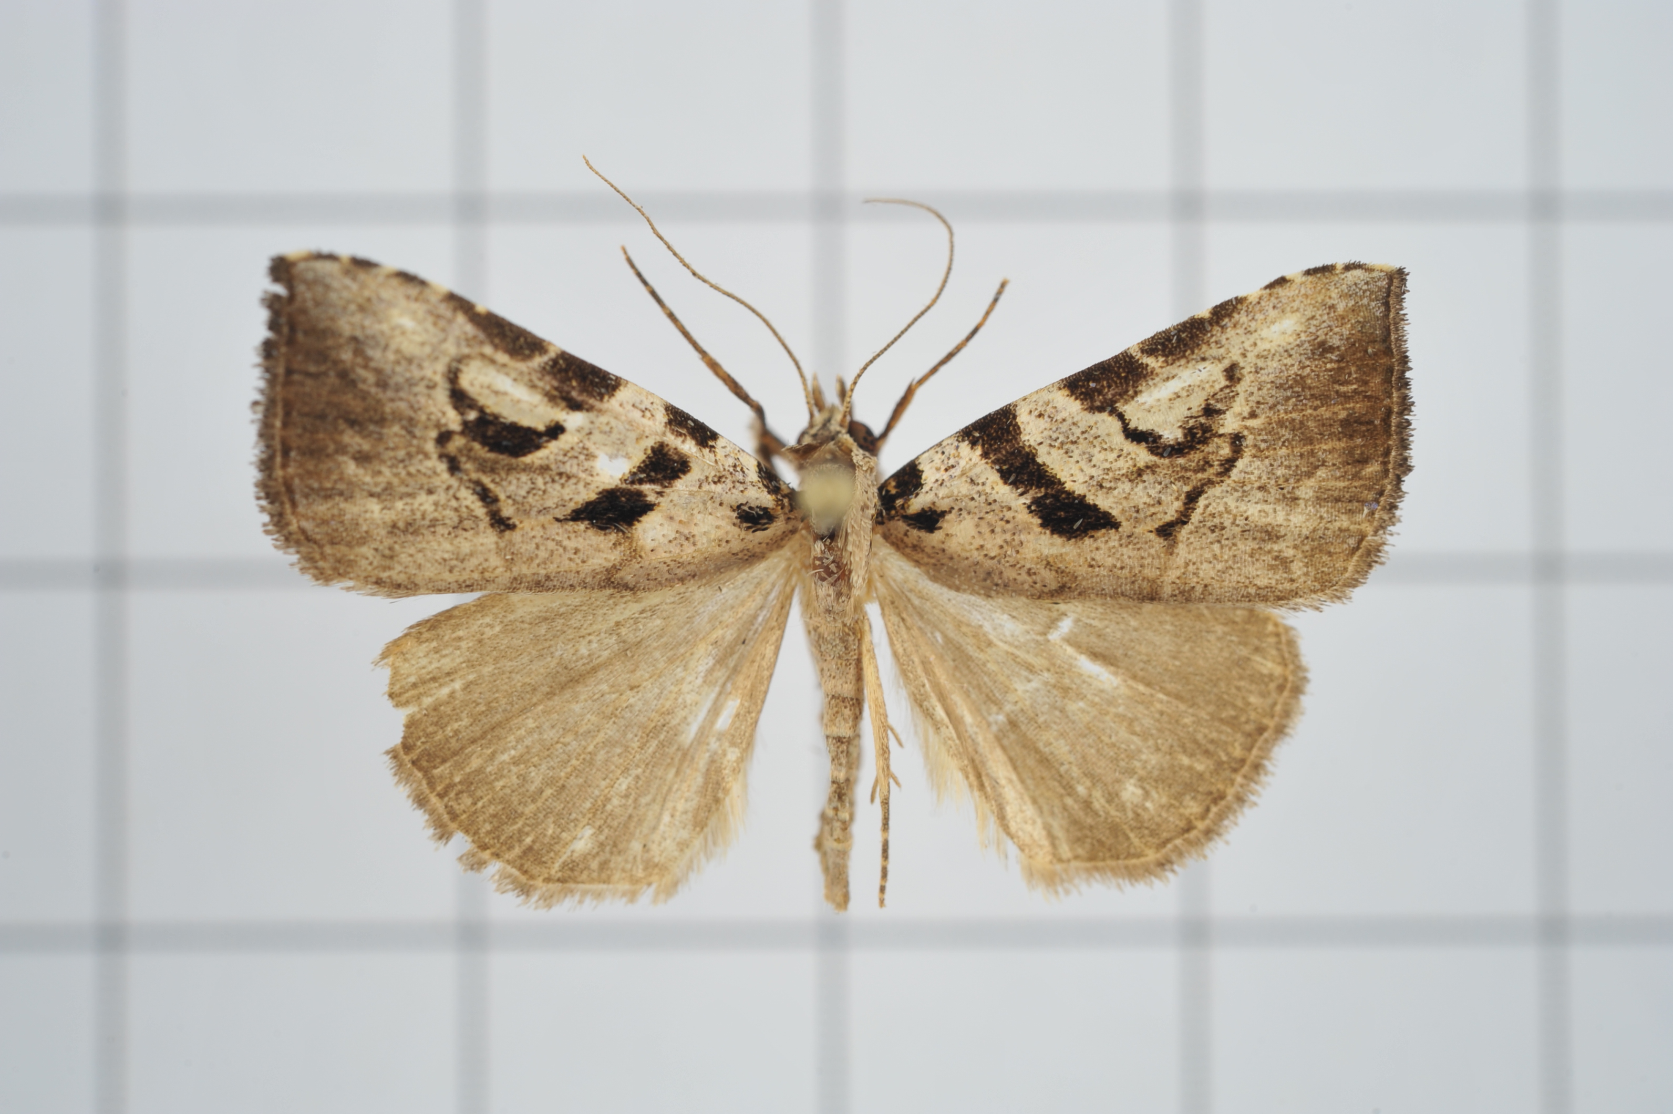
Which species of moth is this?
Oglasa retracta
